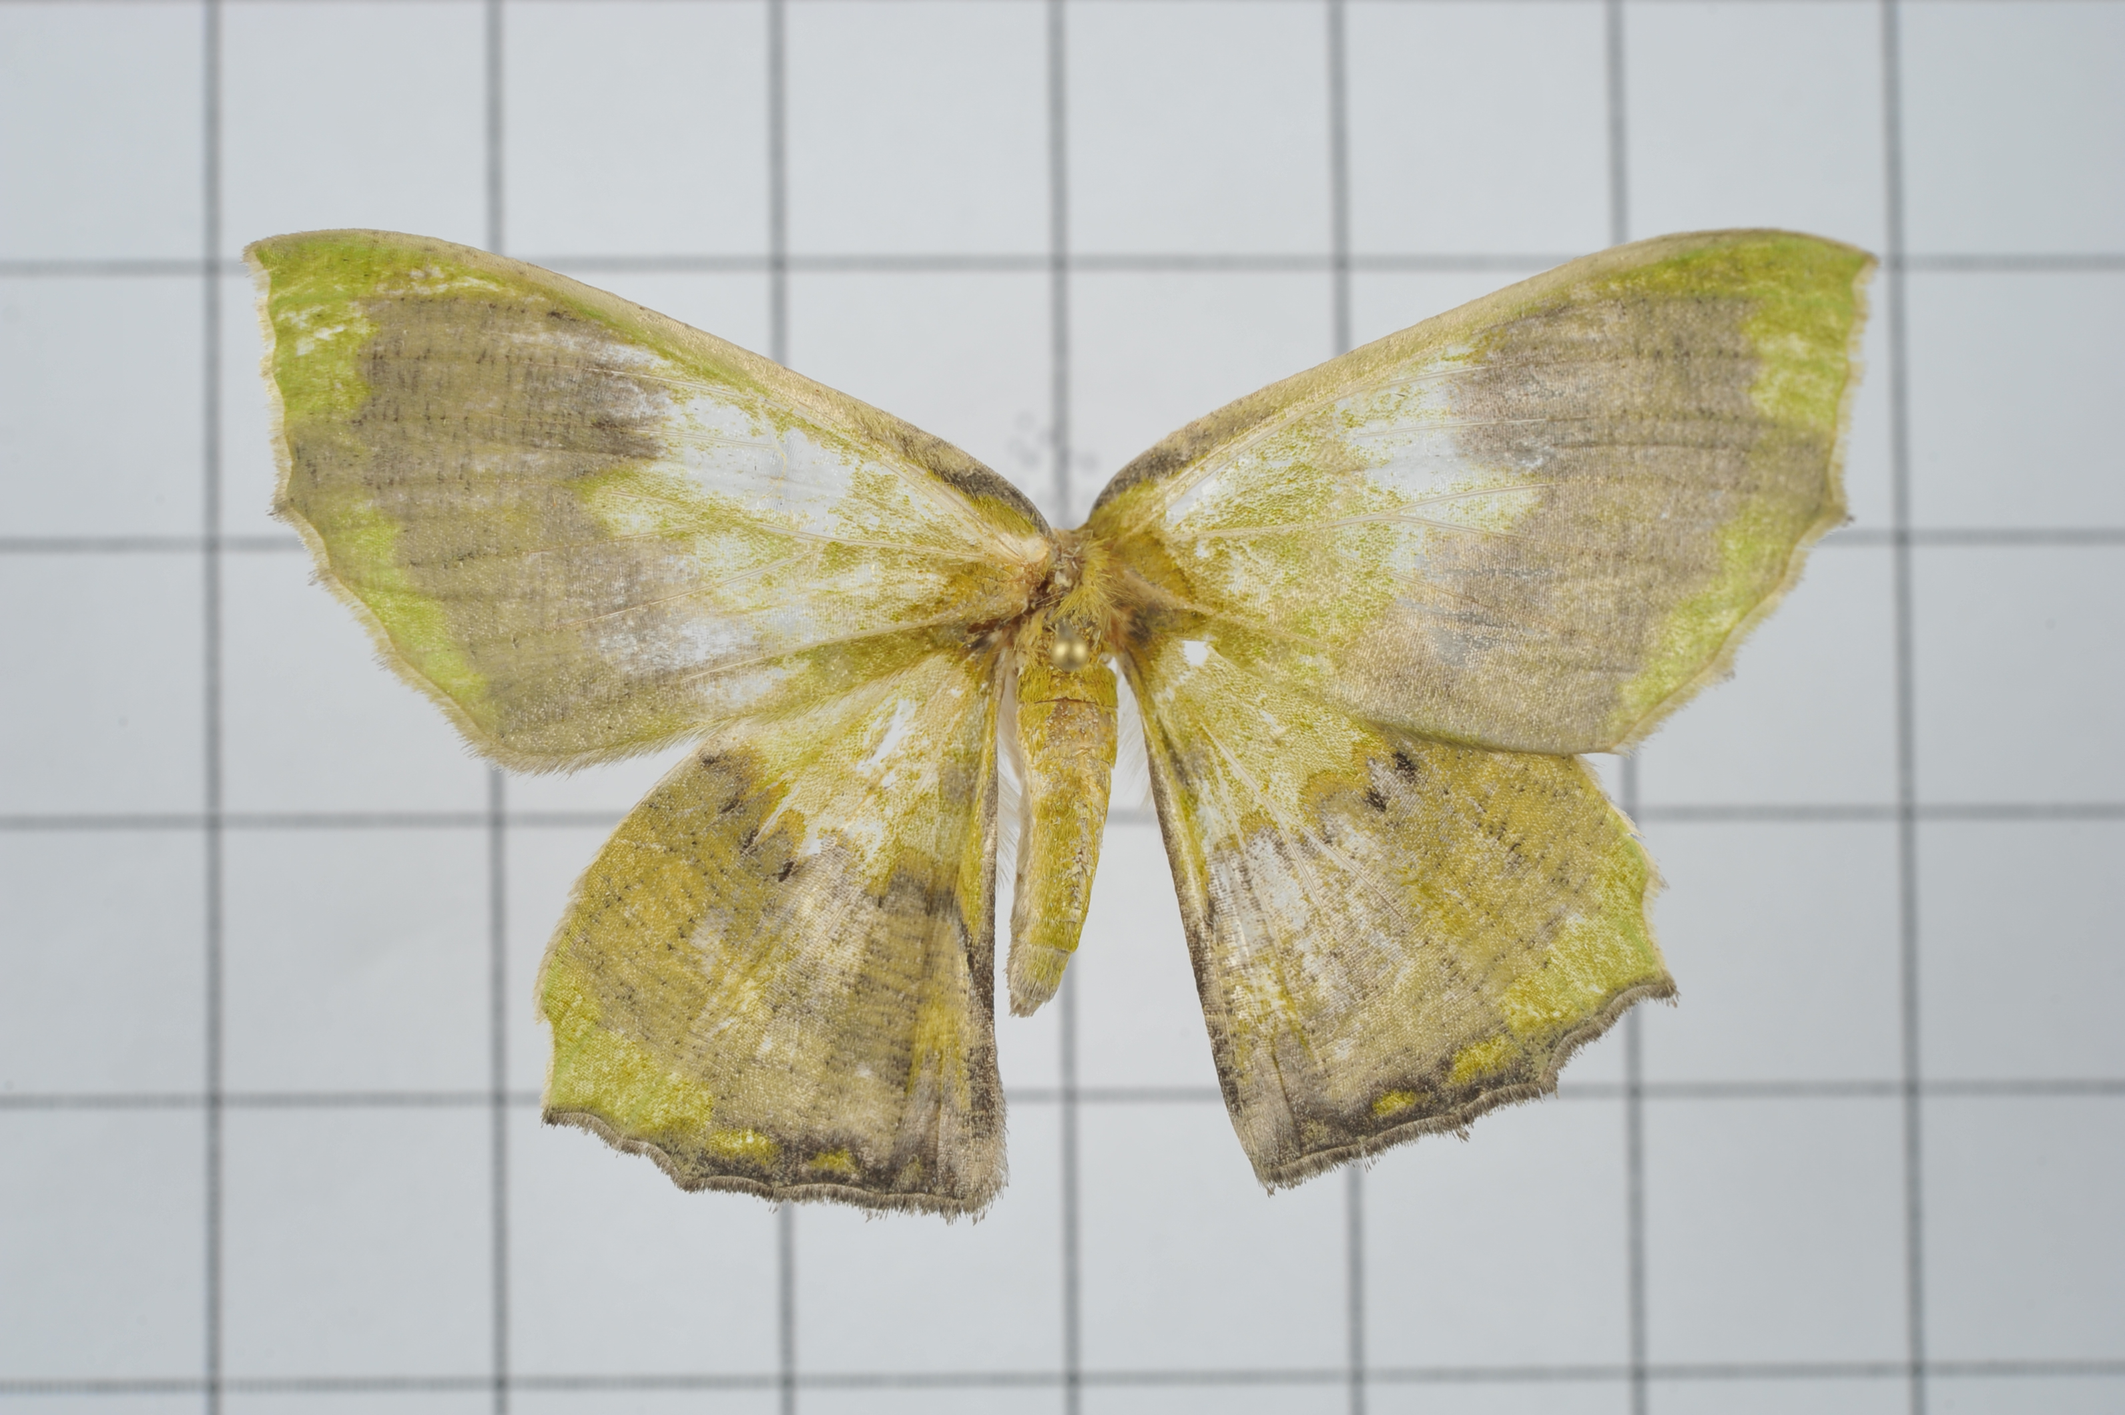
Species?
Agathia diversiformis
